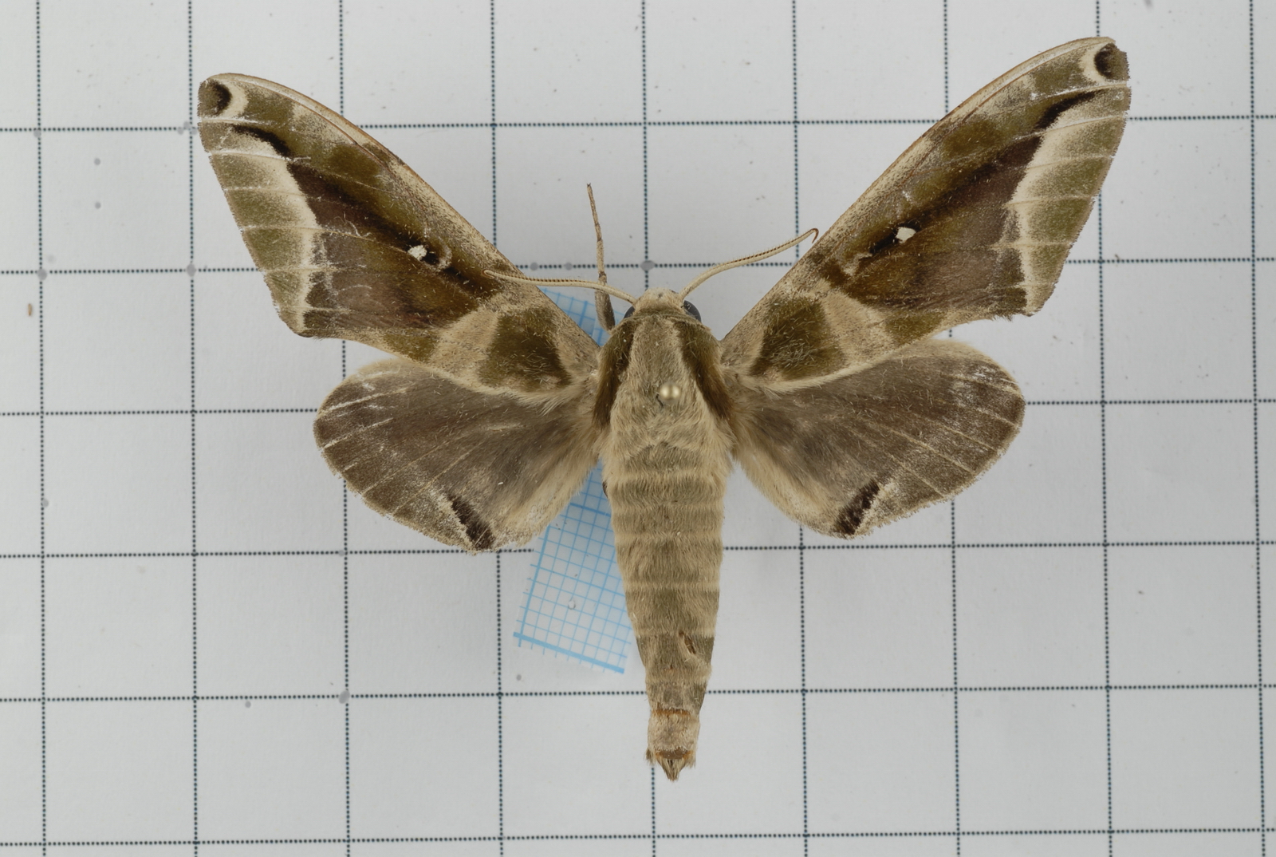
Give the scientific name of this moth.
Parum colligata
